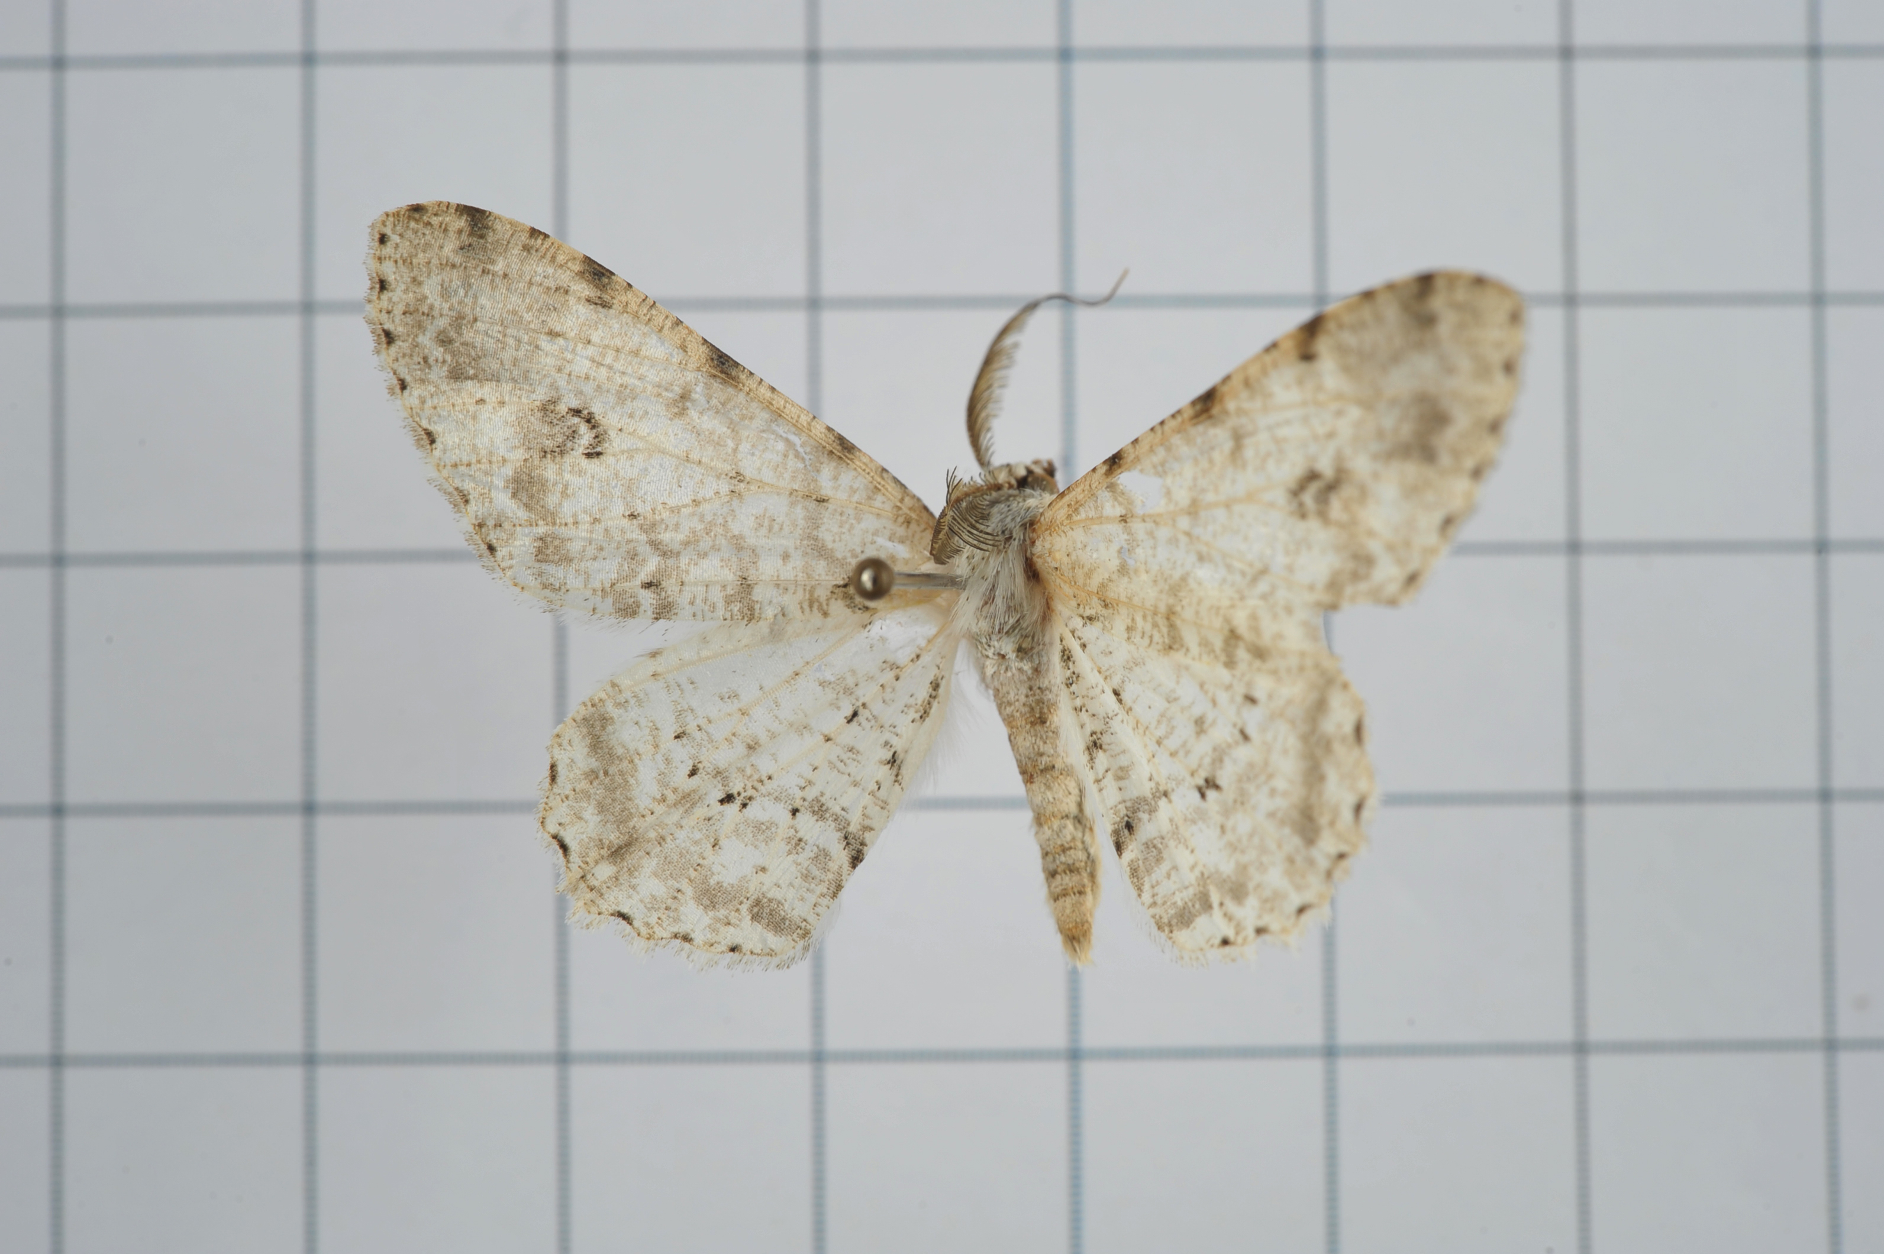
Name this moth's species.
Lassaba parvalbidaria parvalbidaria
